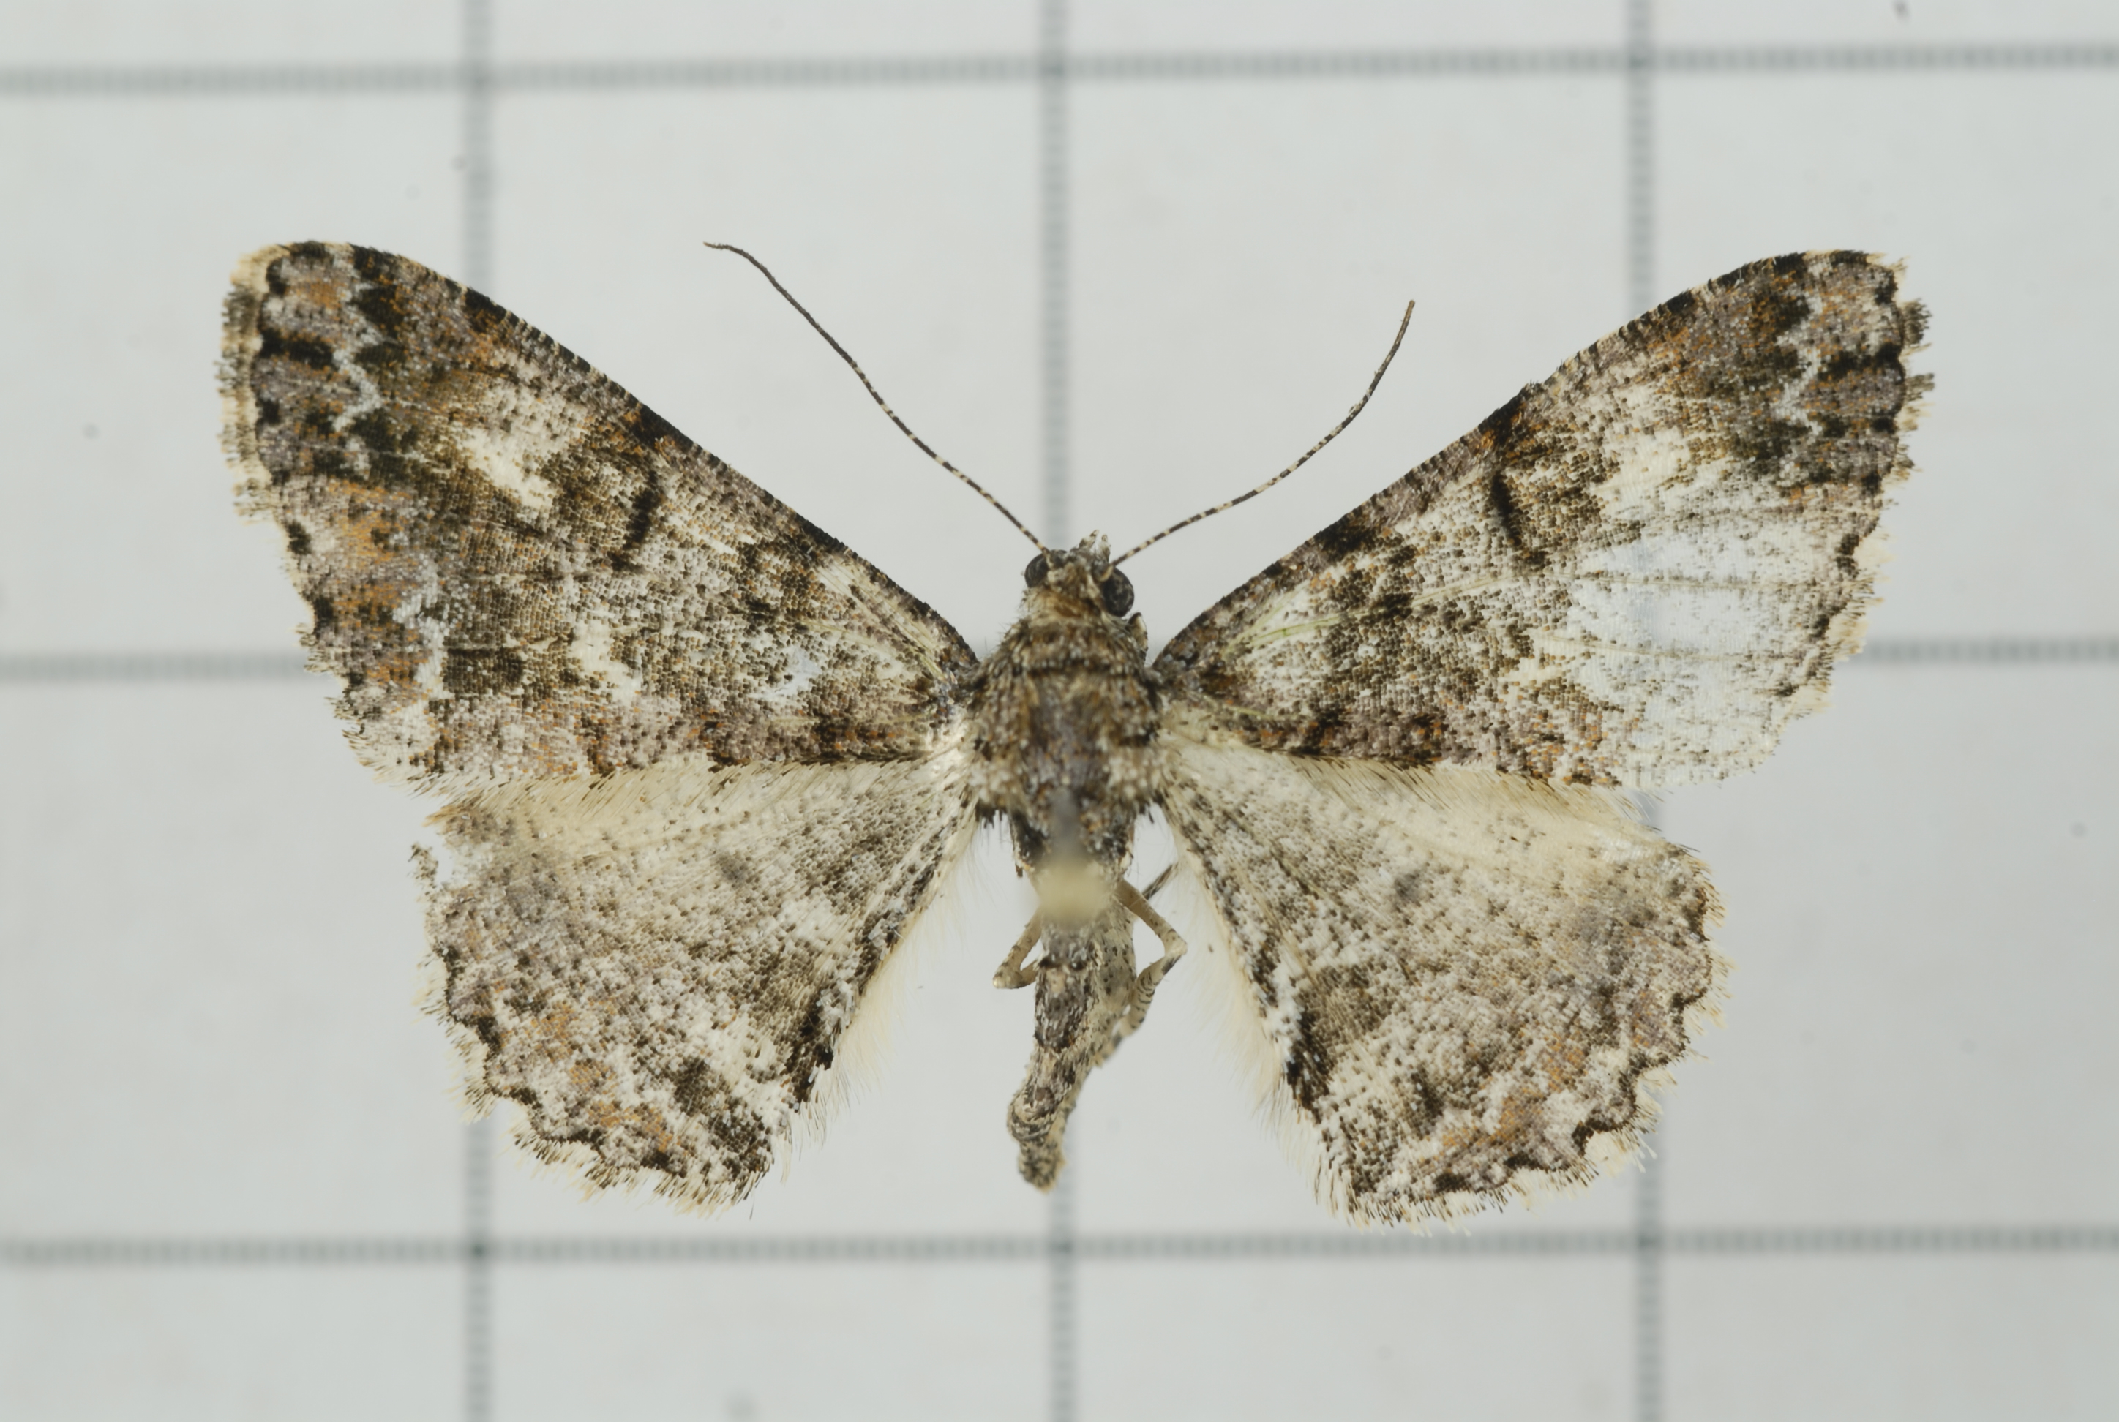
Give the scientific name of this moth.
Alcis taiwanovariegata
